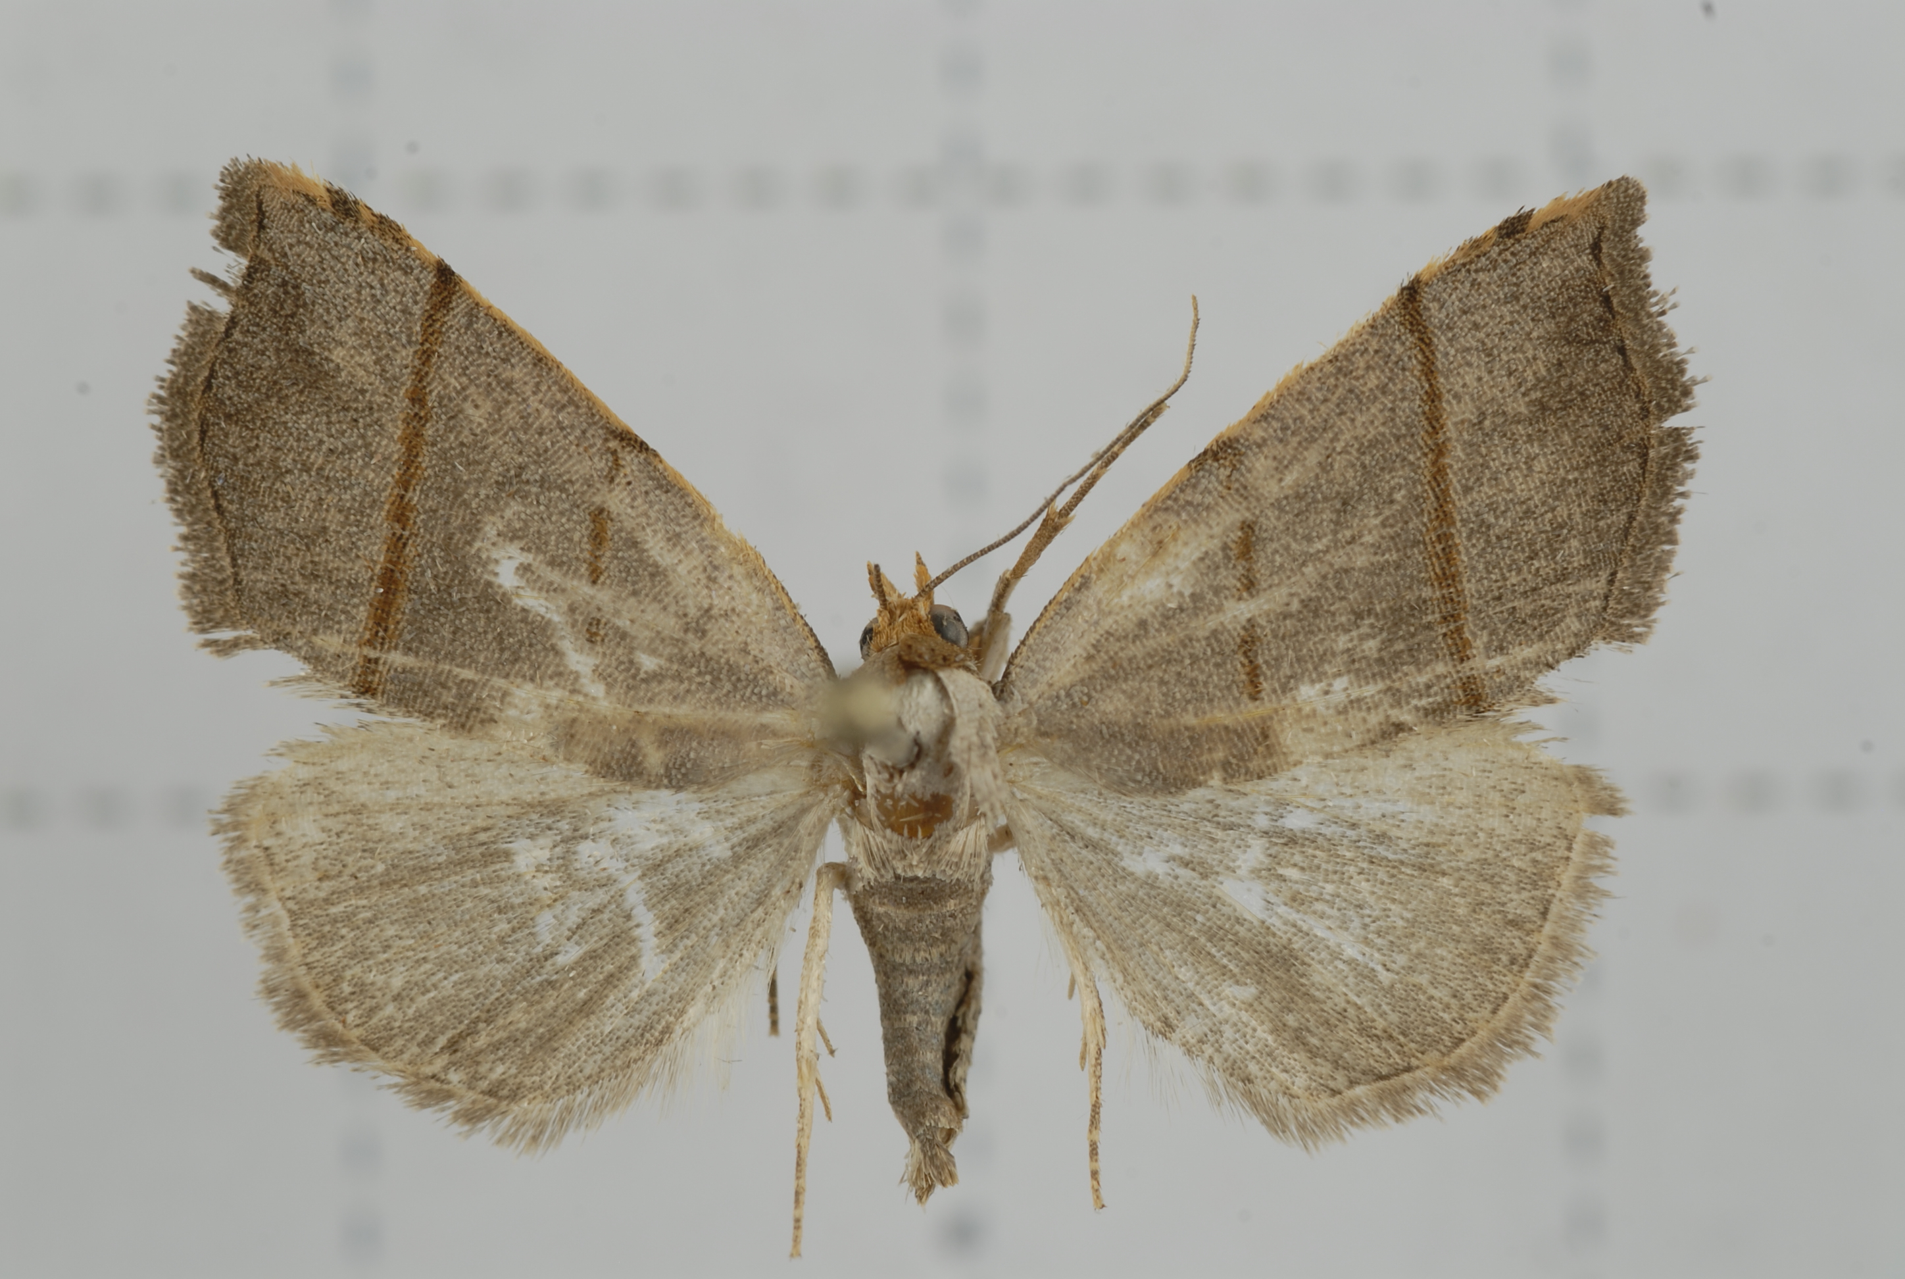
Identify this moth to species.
Plecoptera siderogramma
